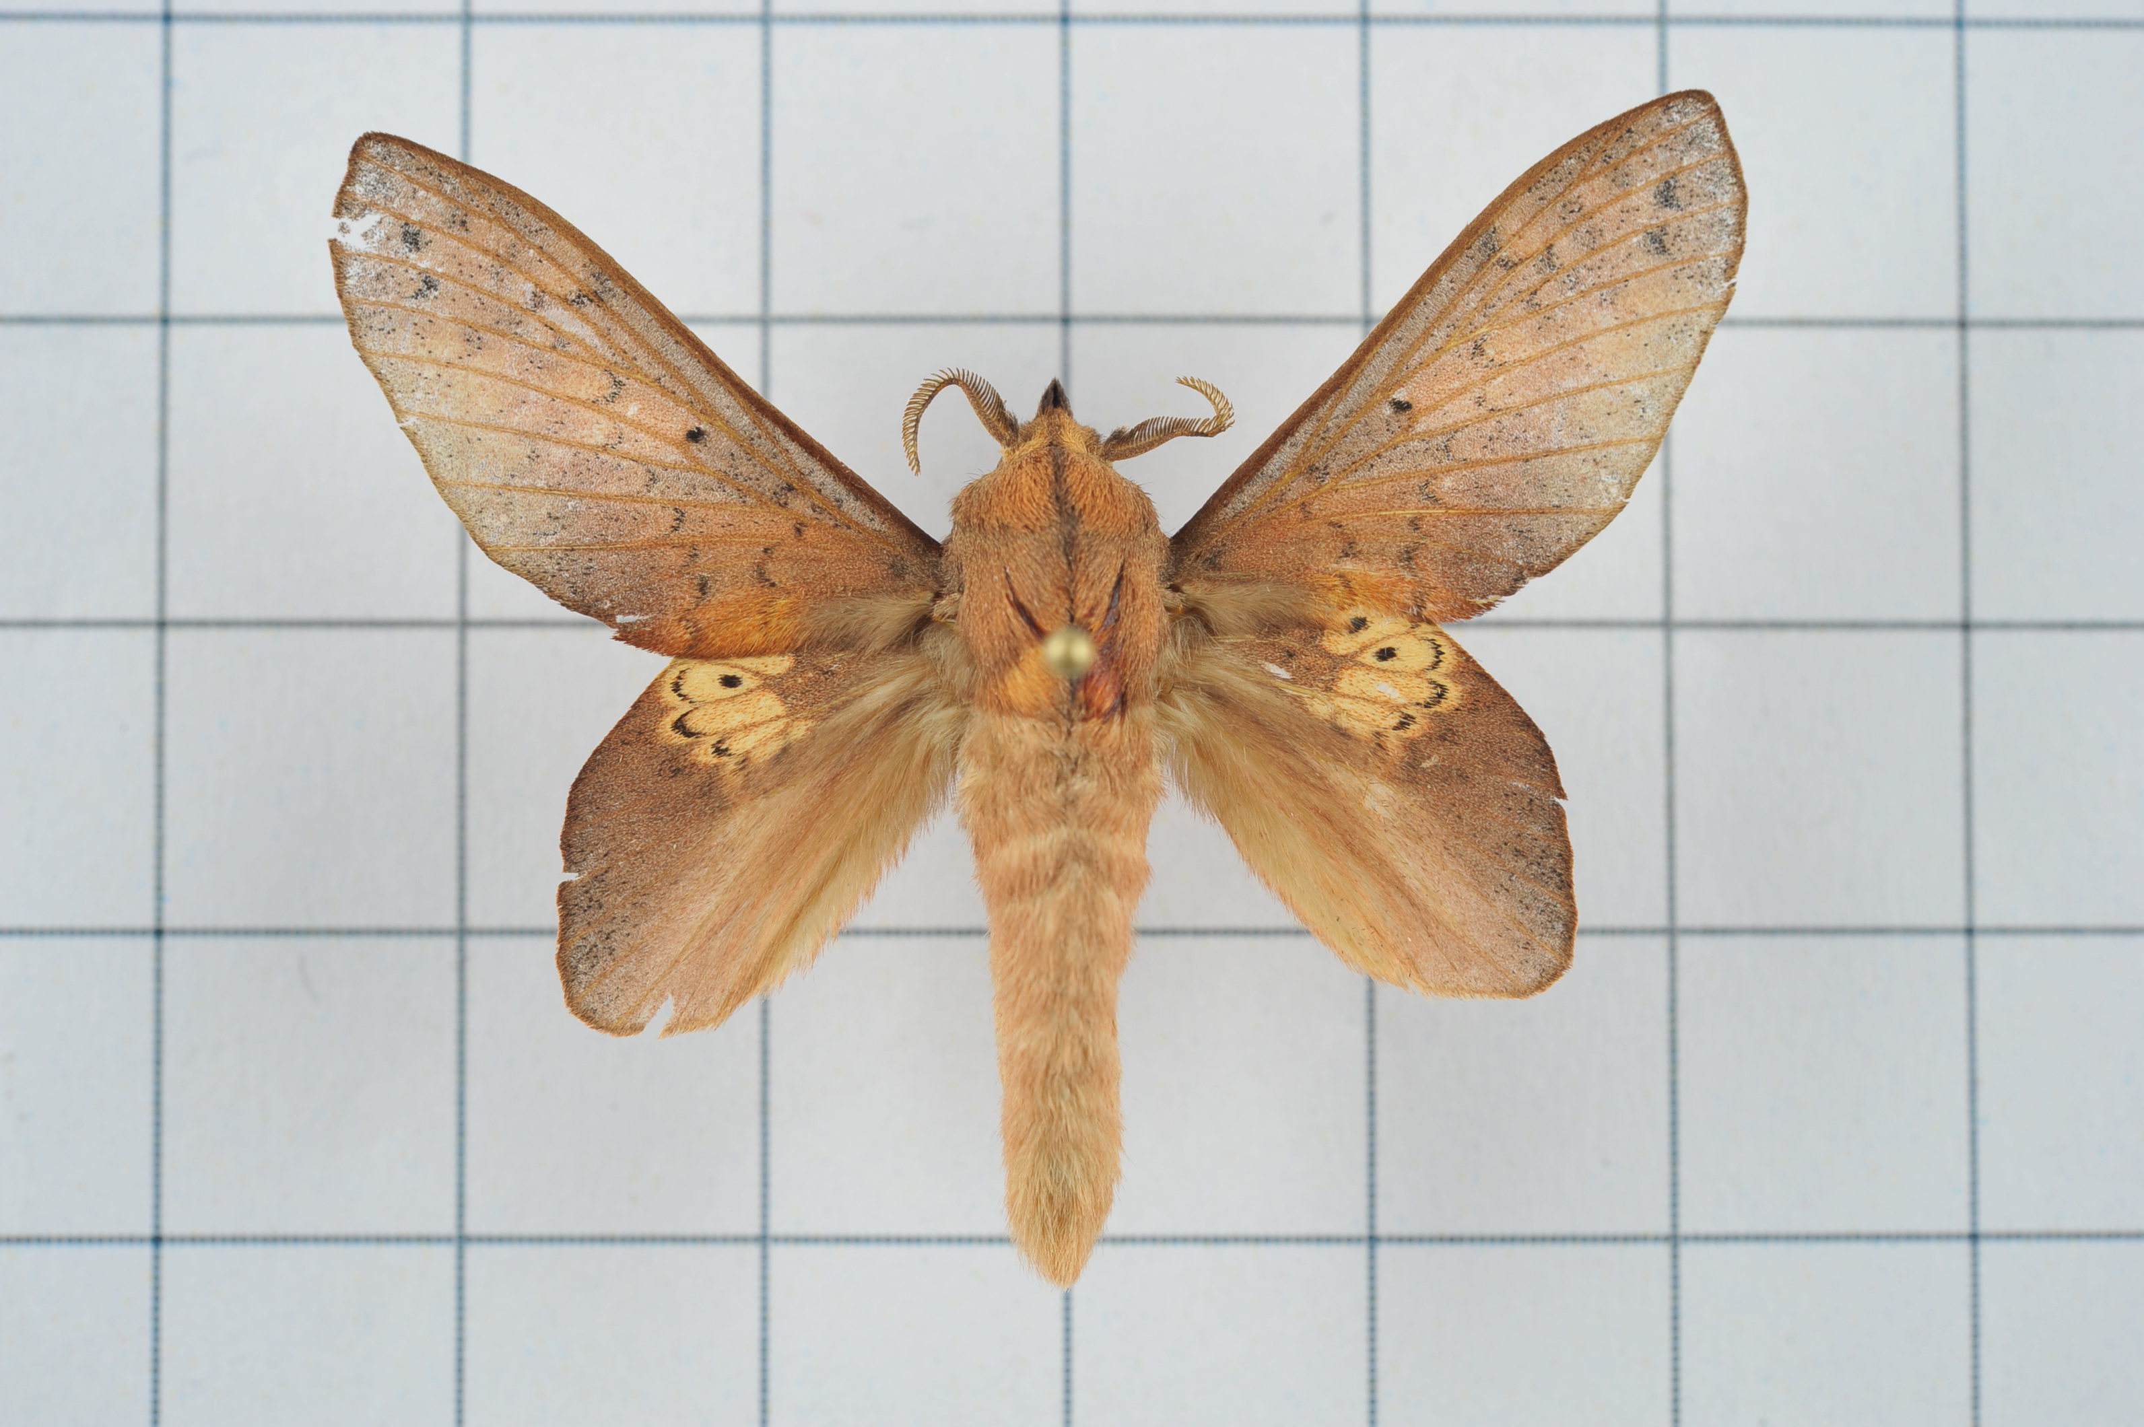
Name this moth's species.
Gastropacha pardale formosana
